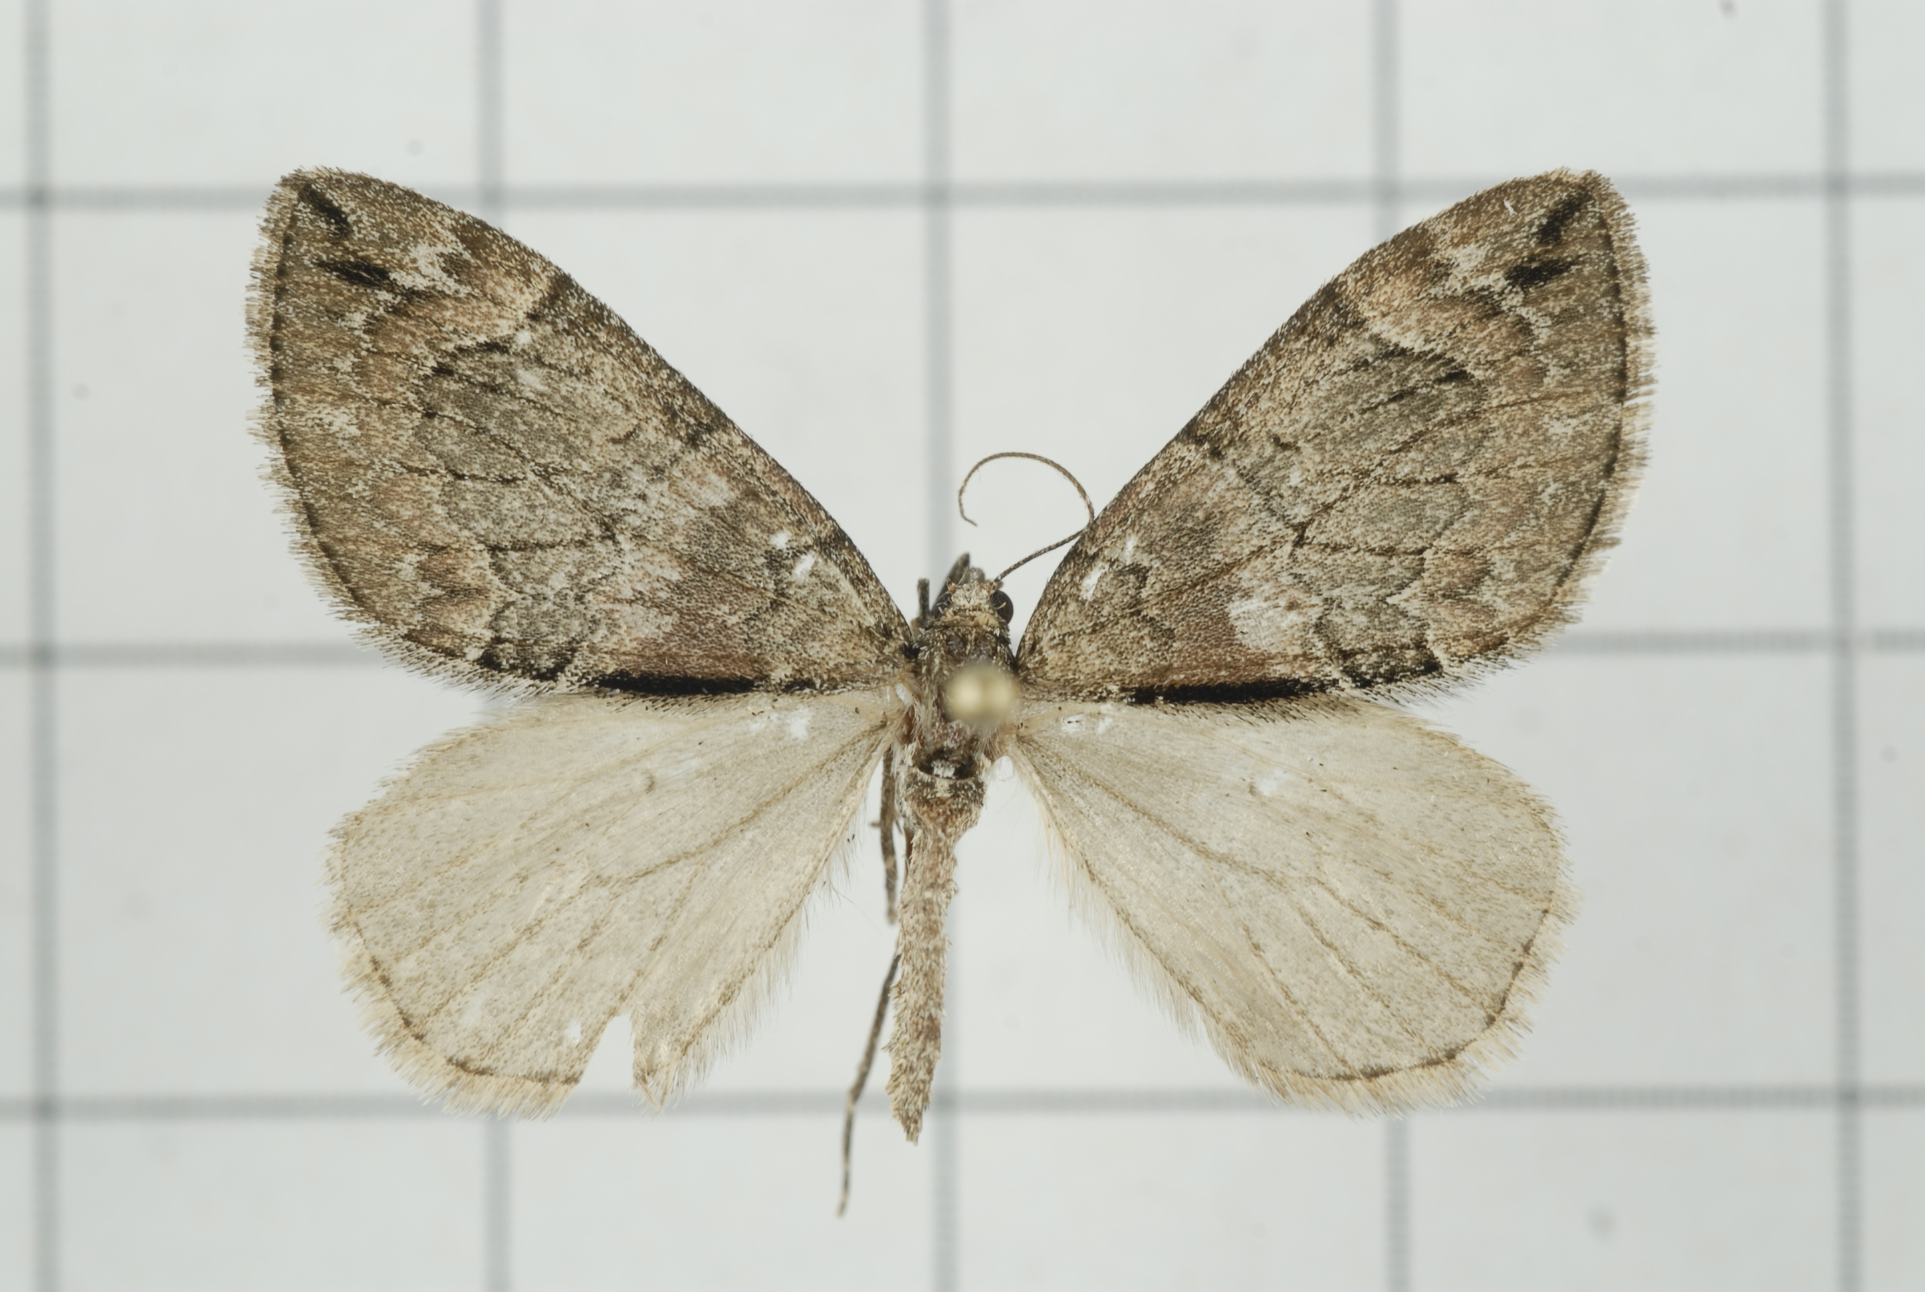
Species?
Heterothera sororcula
